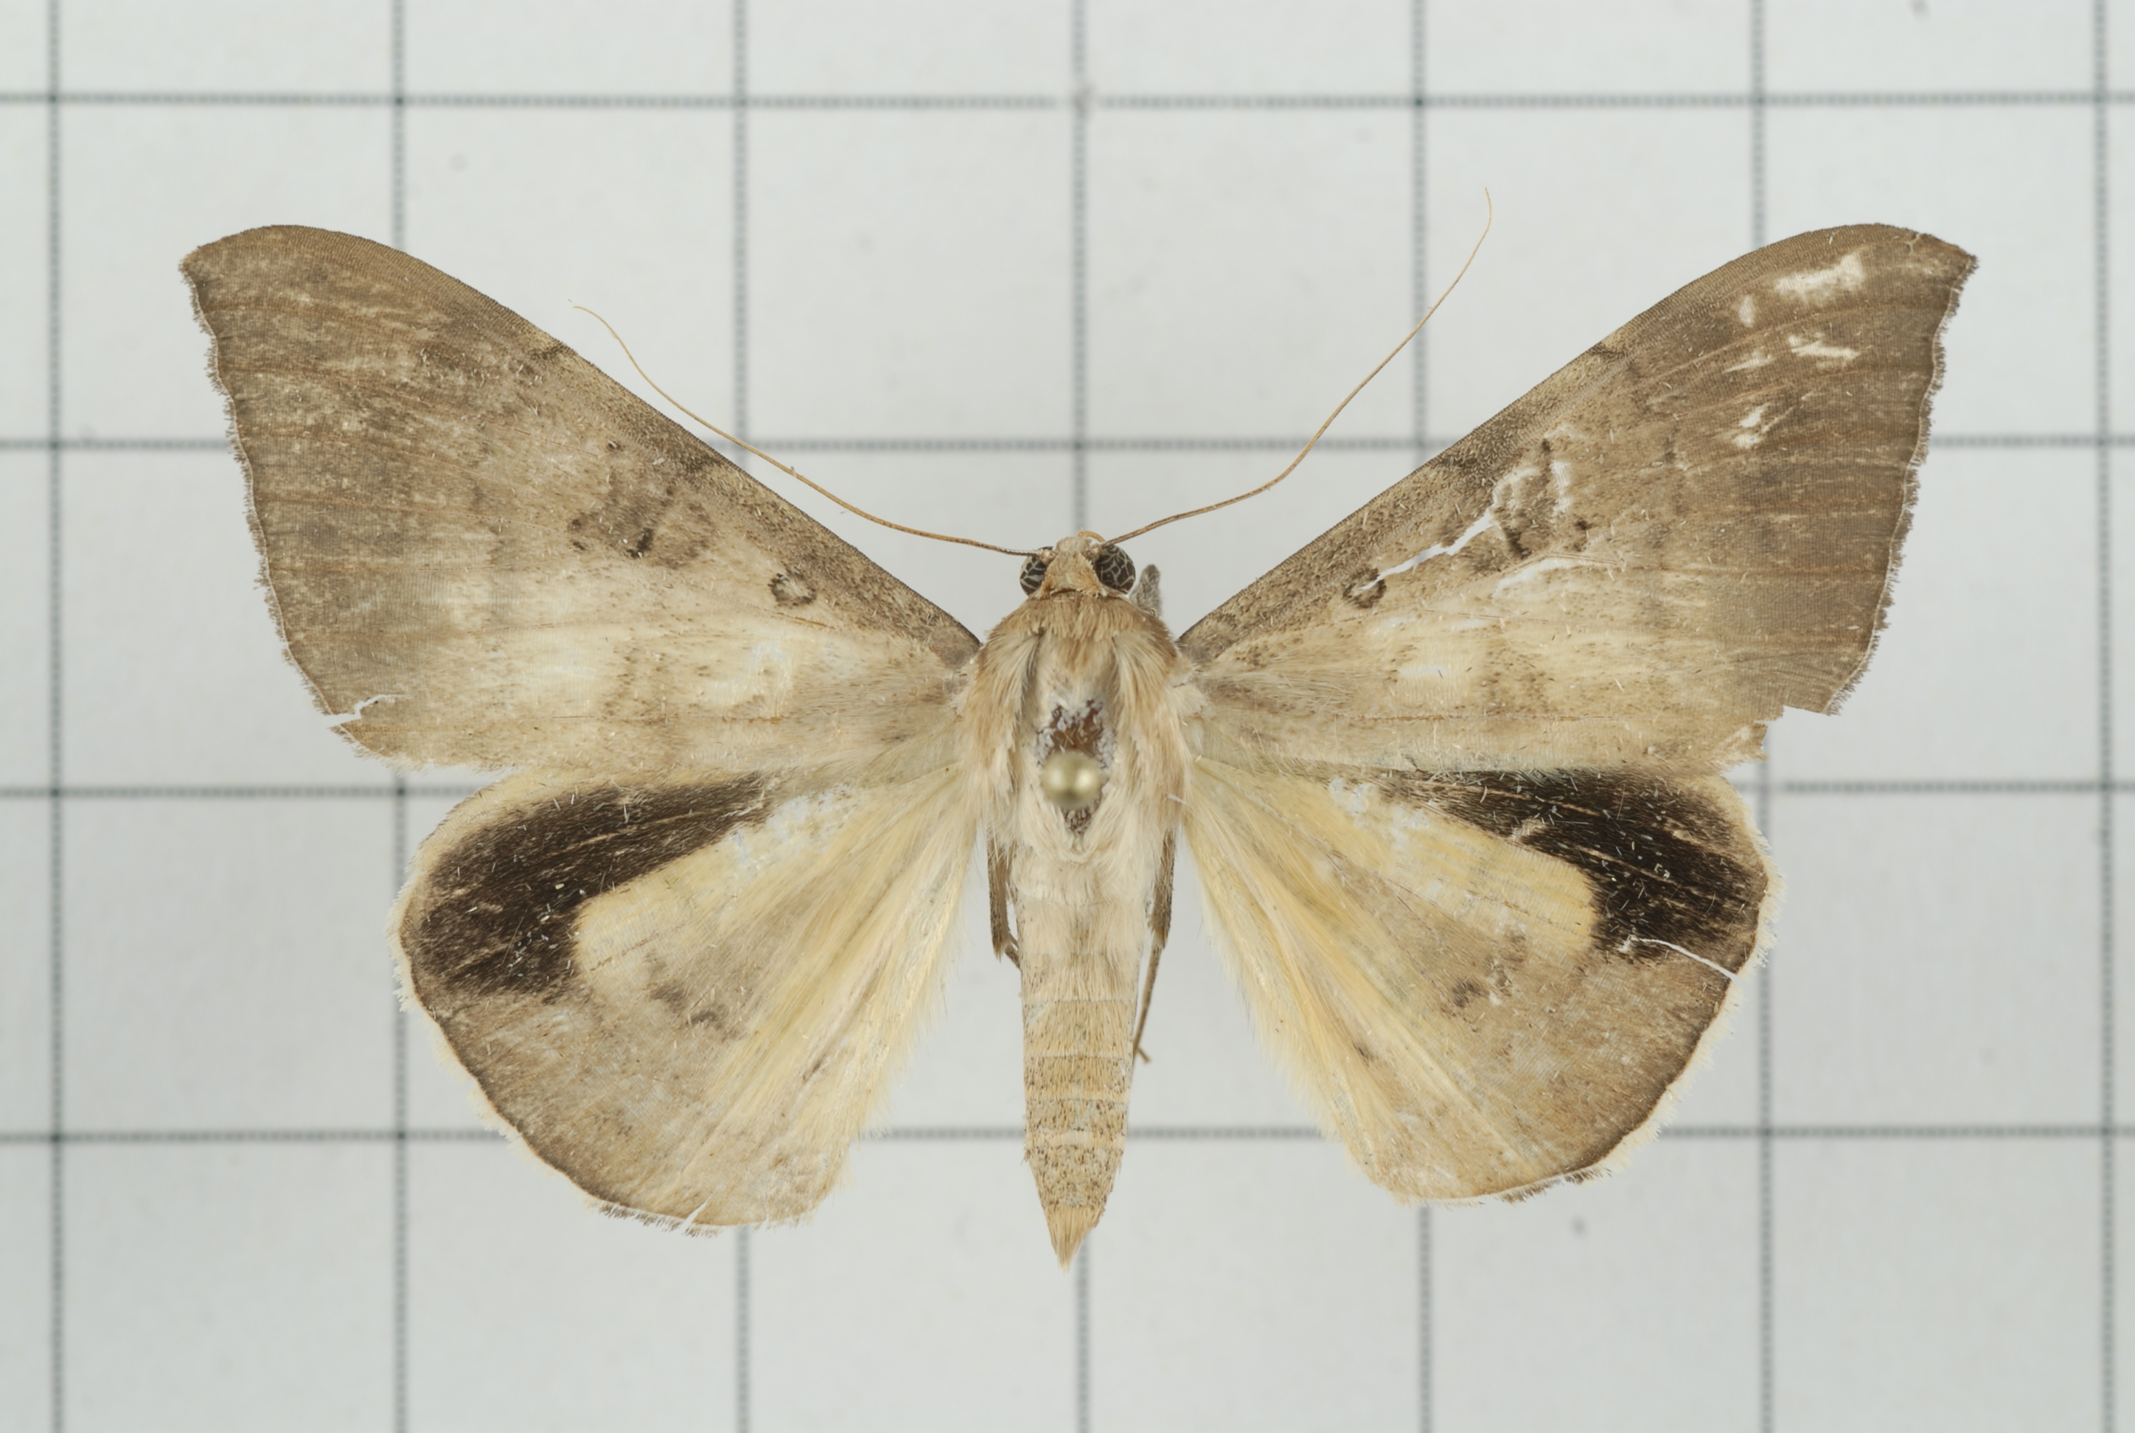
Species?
Oxyodes scrobiculata
